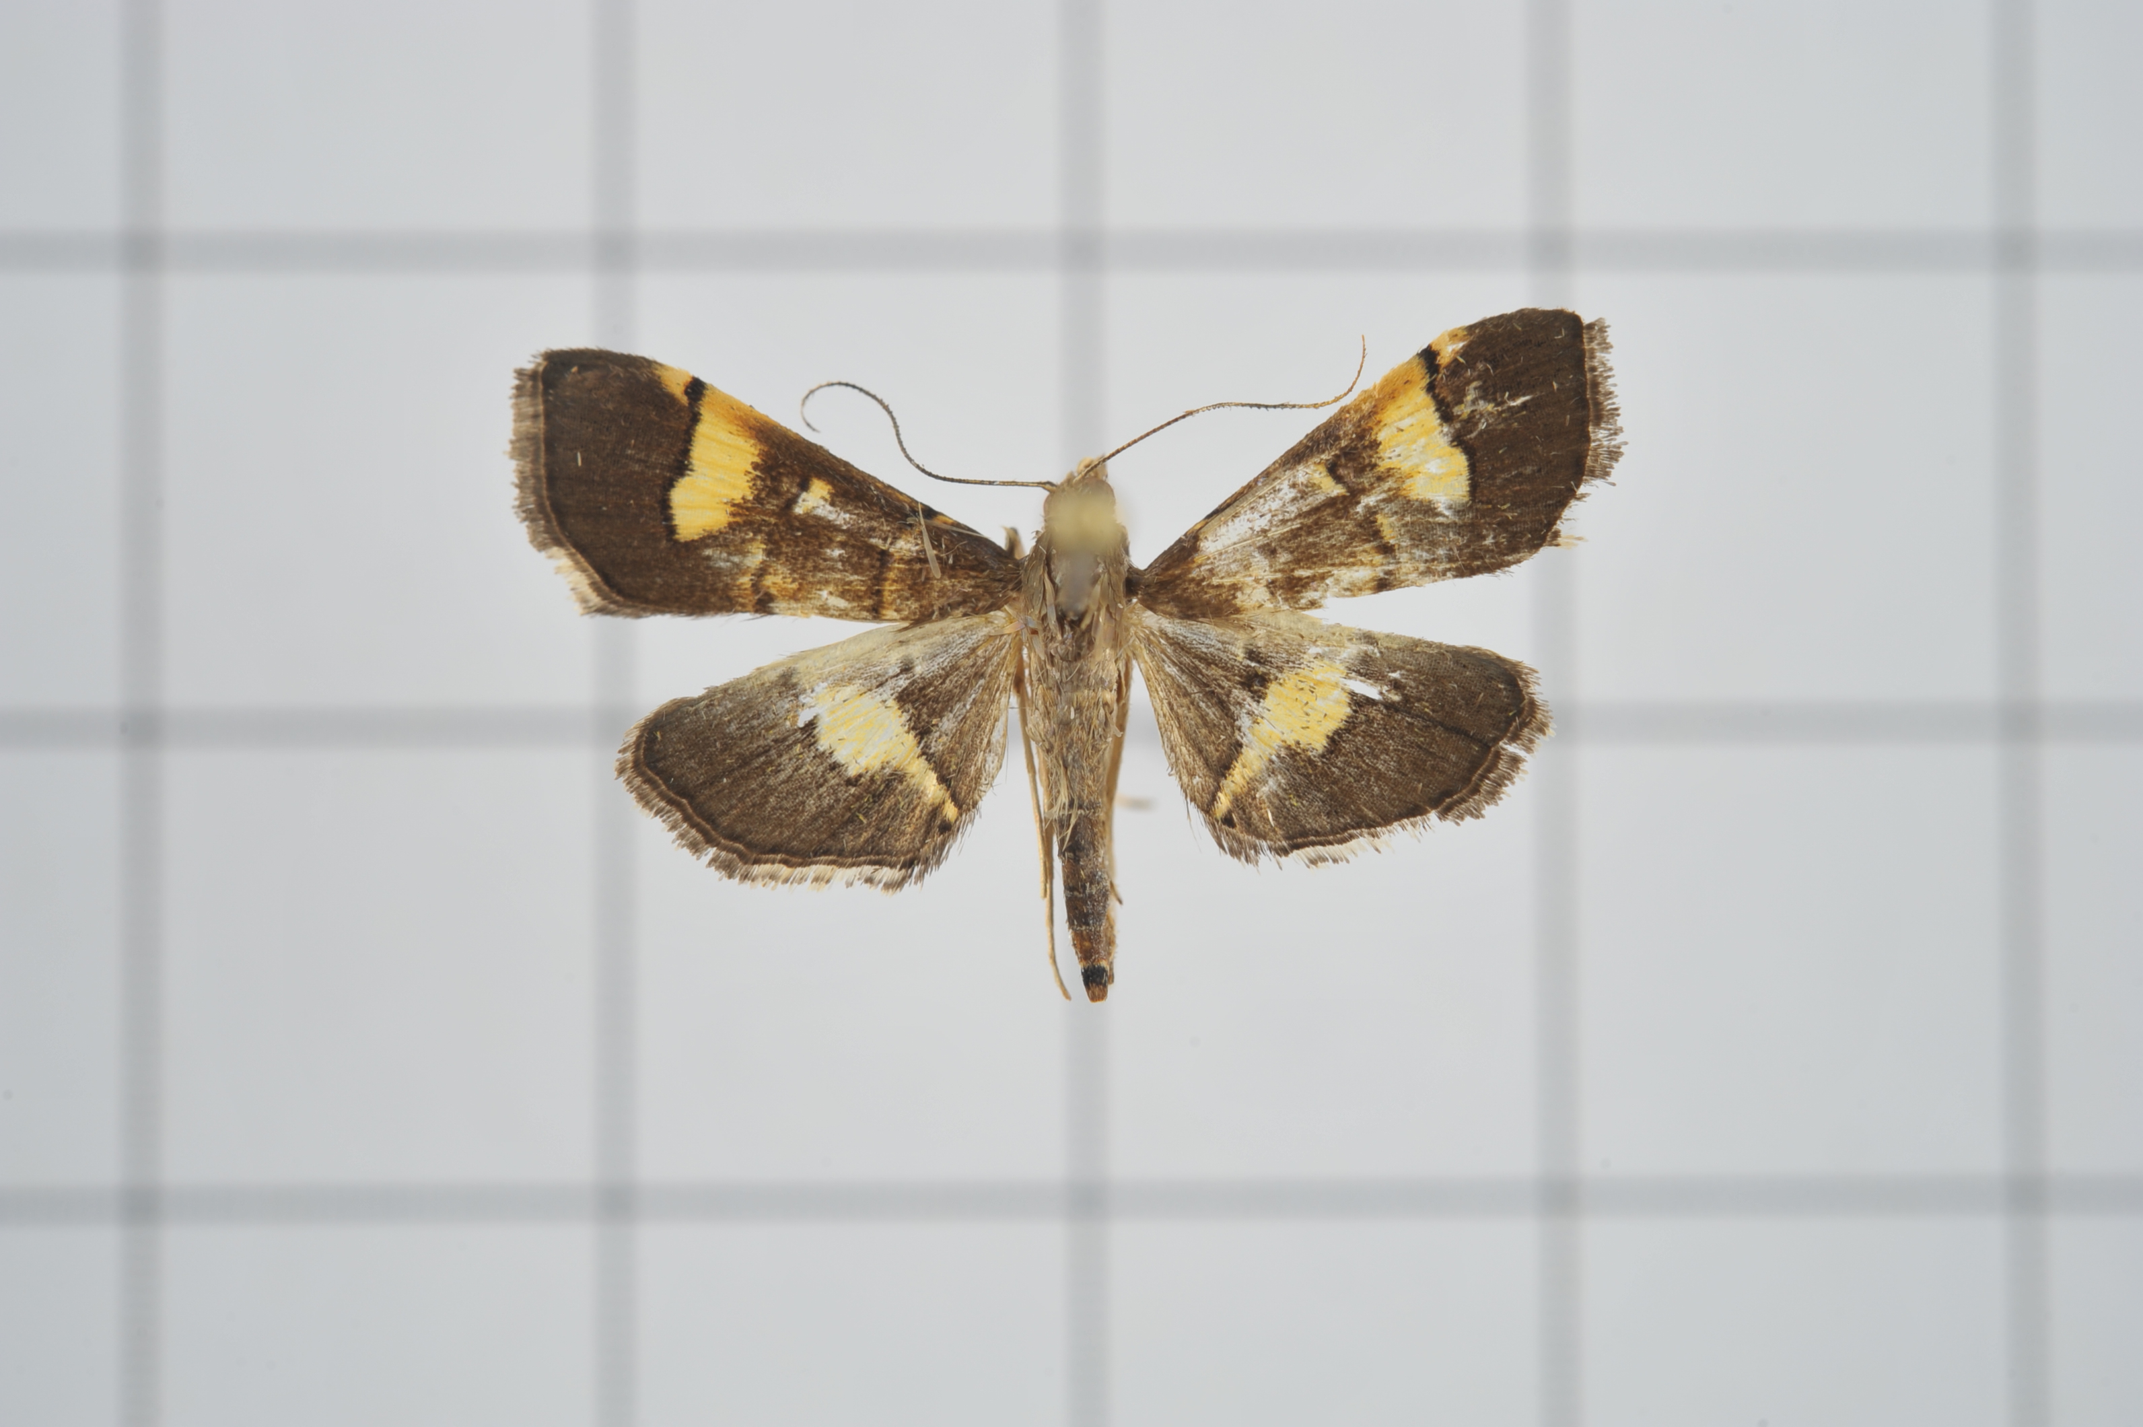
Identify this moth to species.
Syngamia falsidicalis
